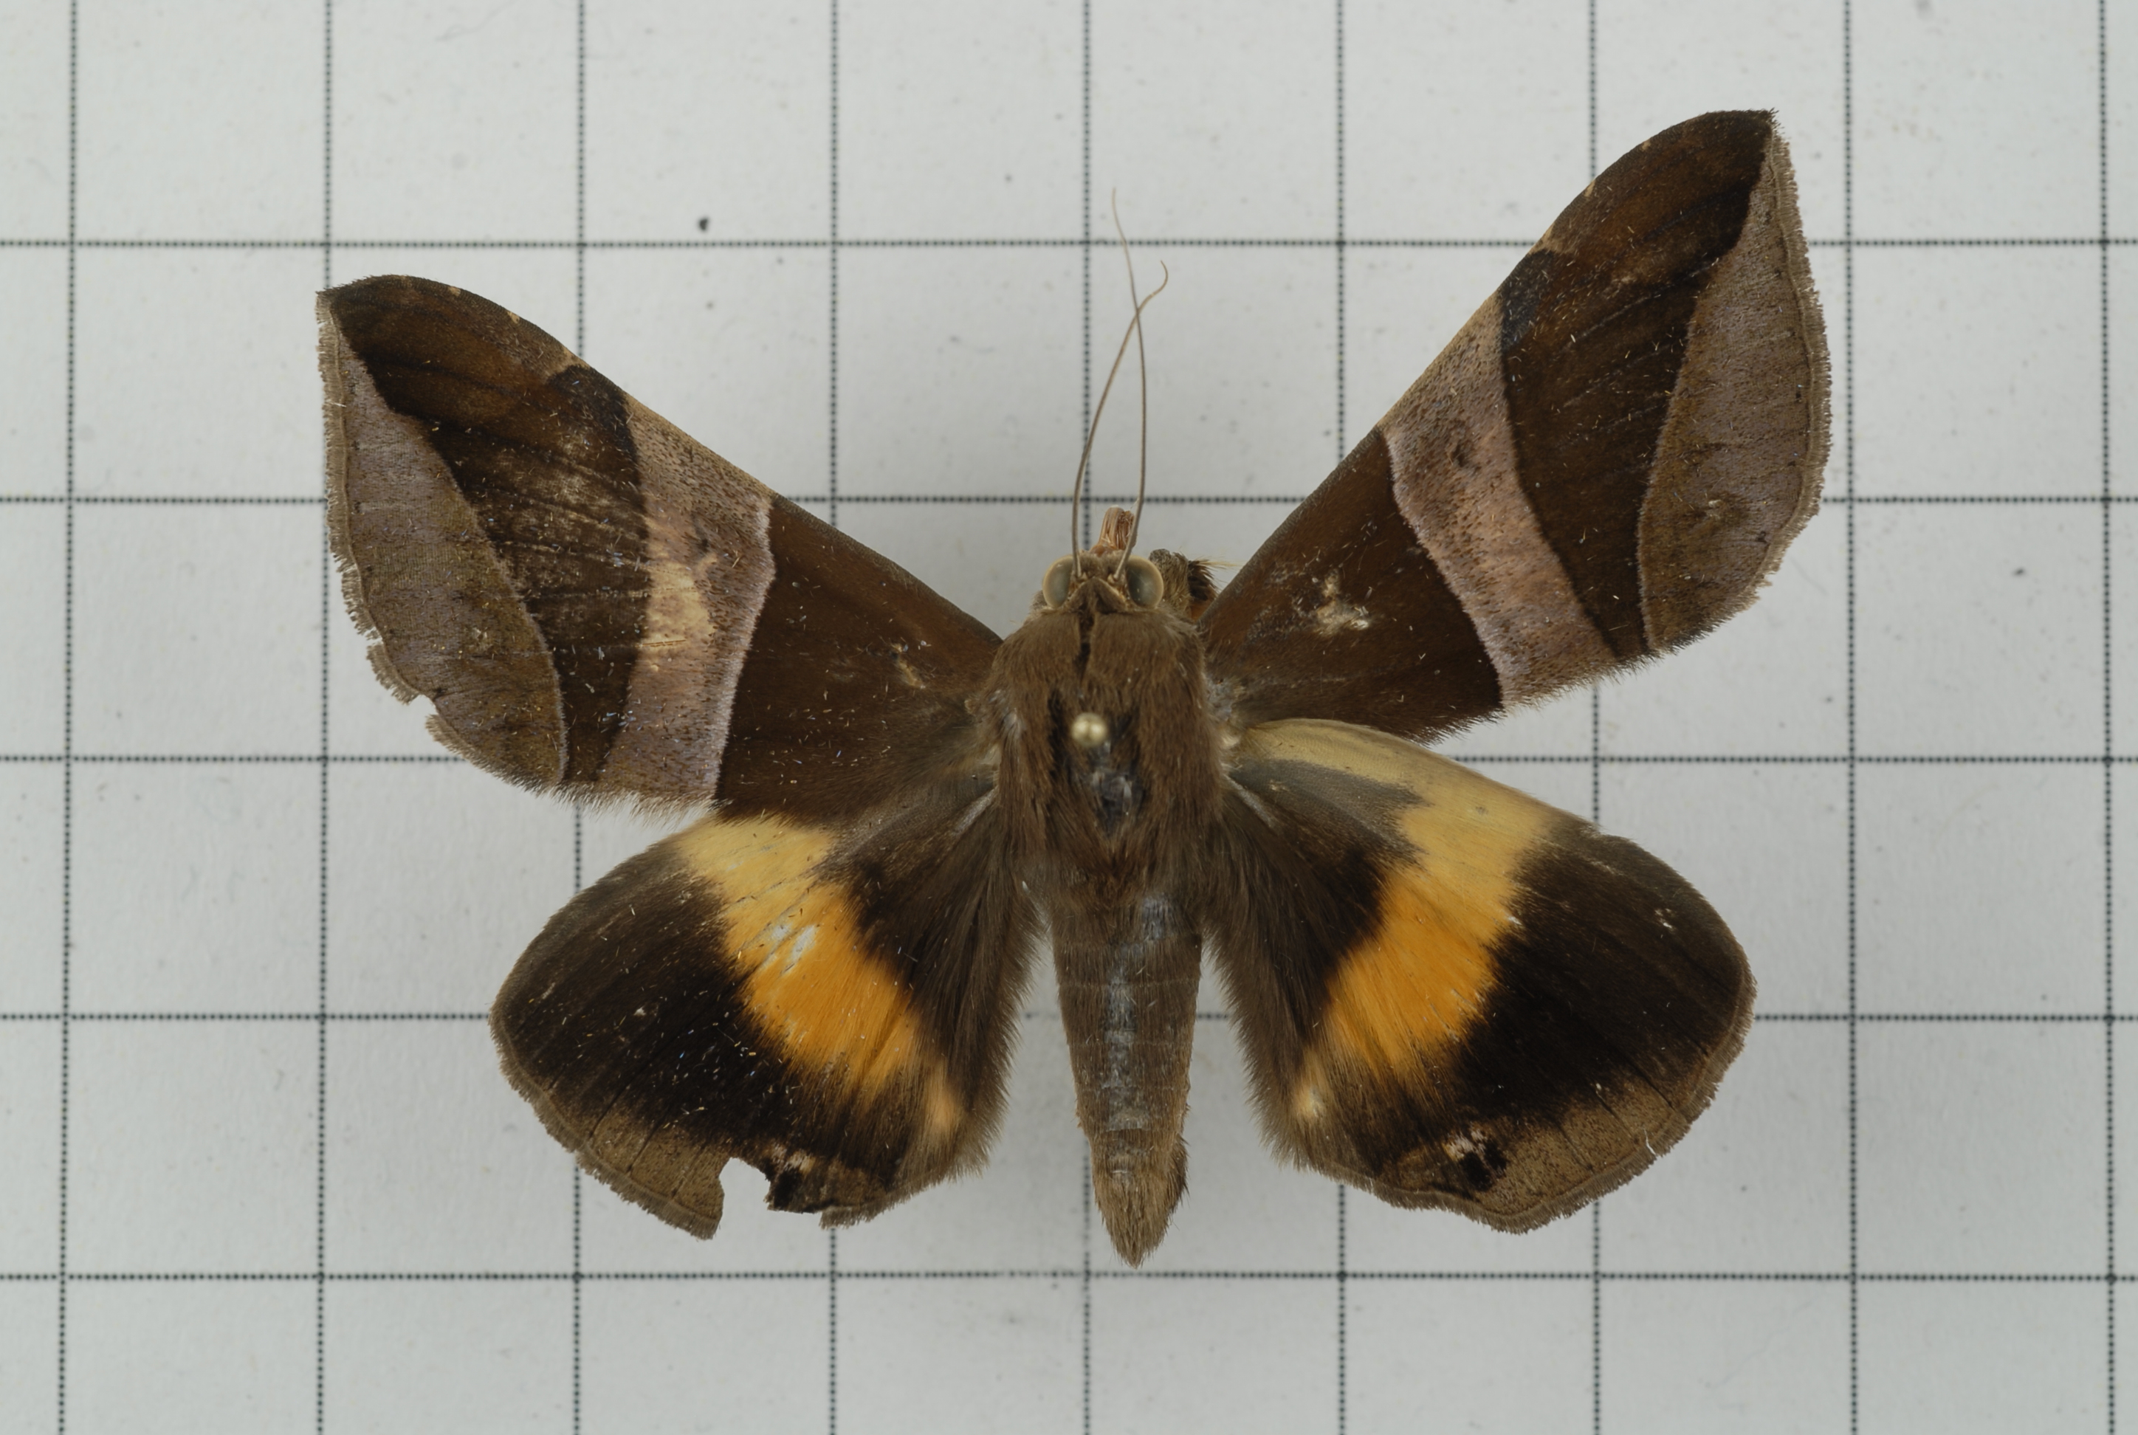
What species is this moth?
Bastilla fulvotaenia
